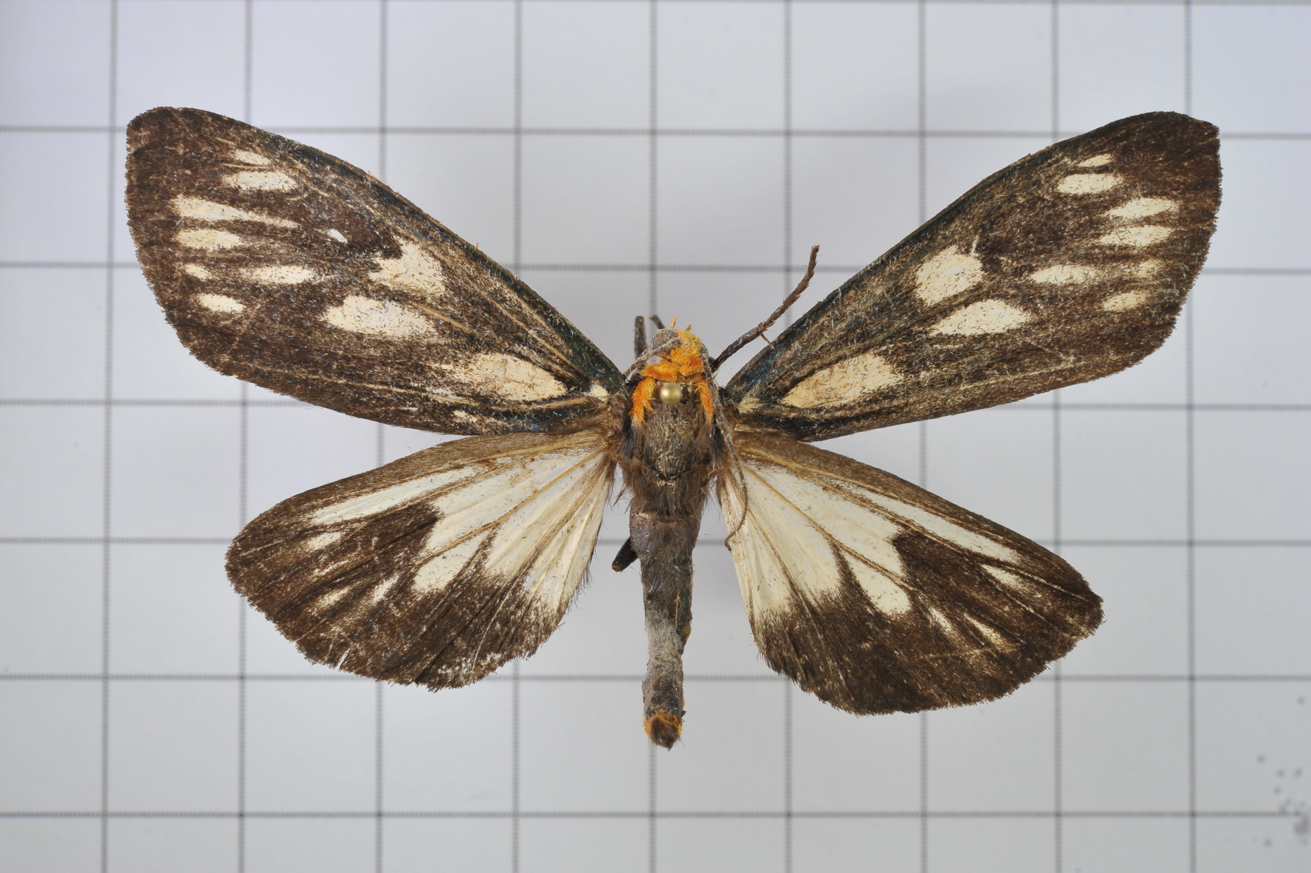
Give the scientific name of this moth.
Macrobrochis gigas
